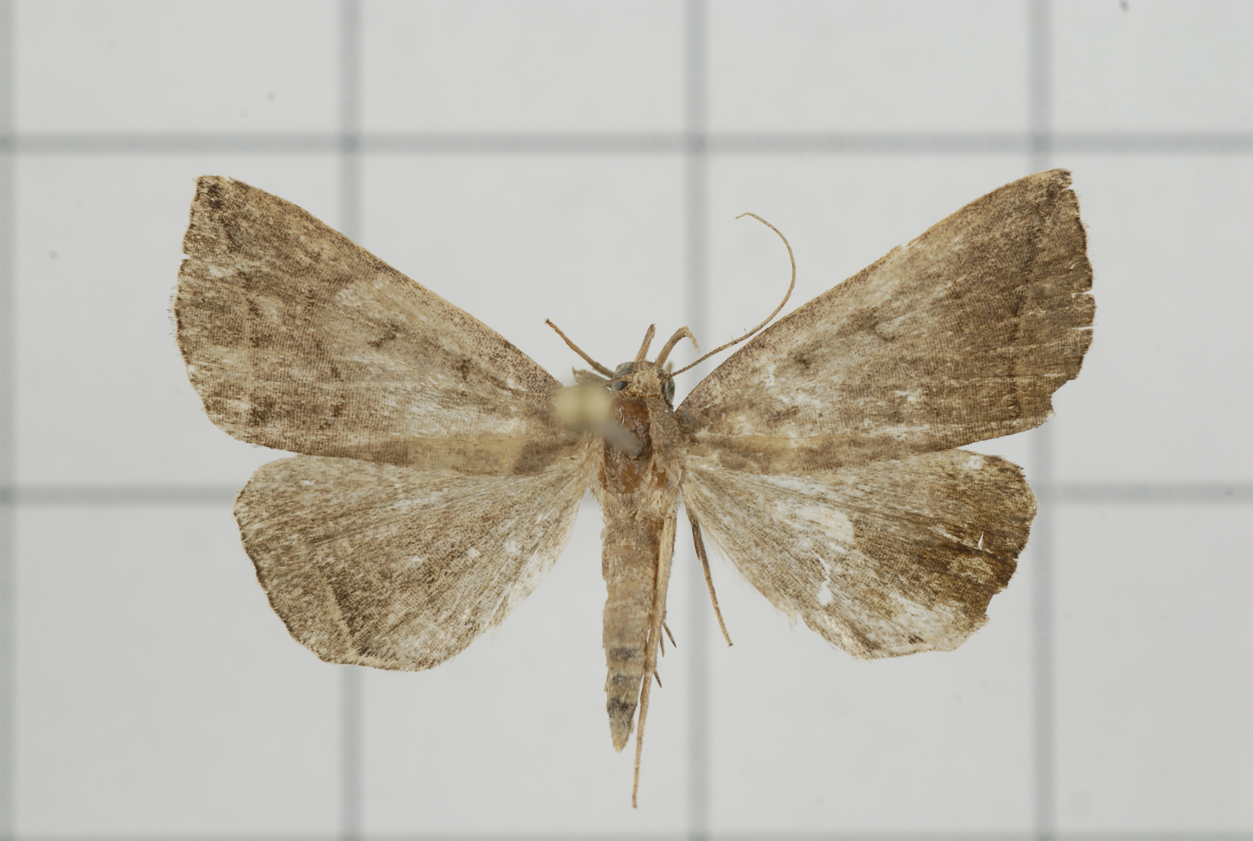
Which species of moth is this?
Zanclognatha nakatomii
